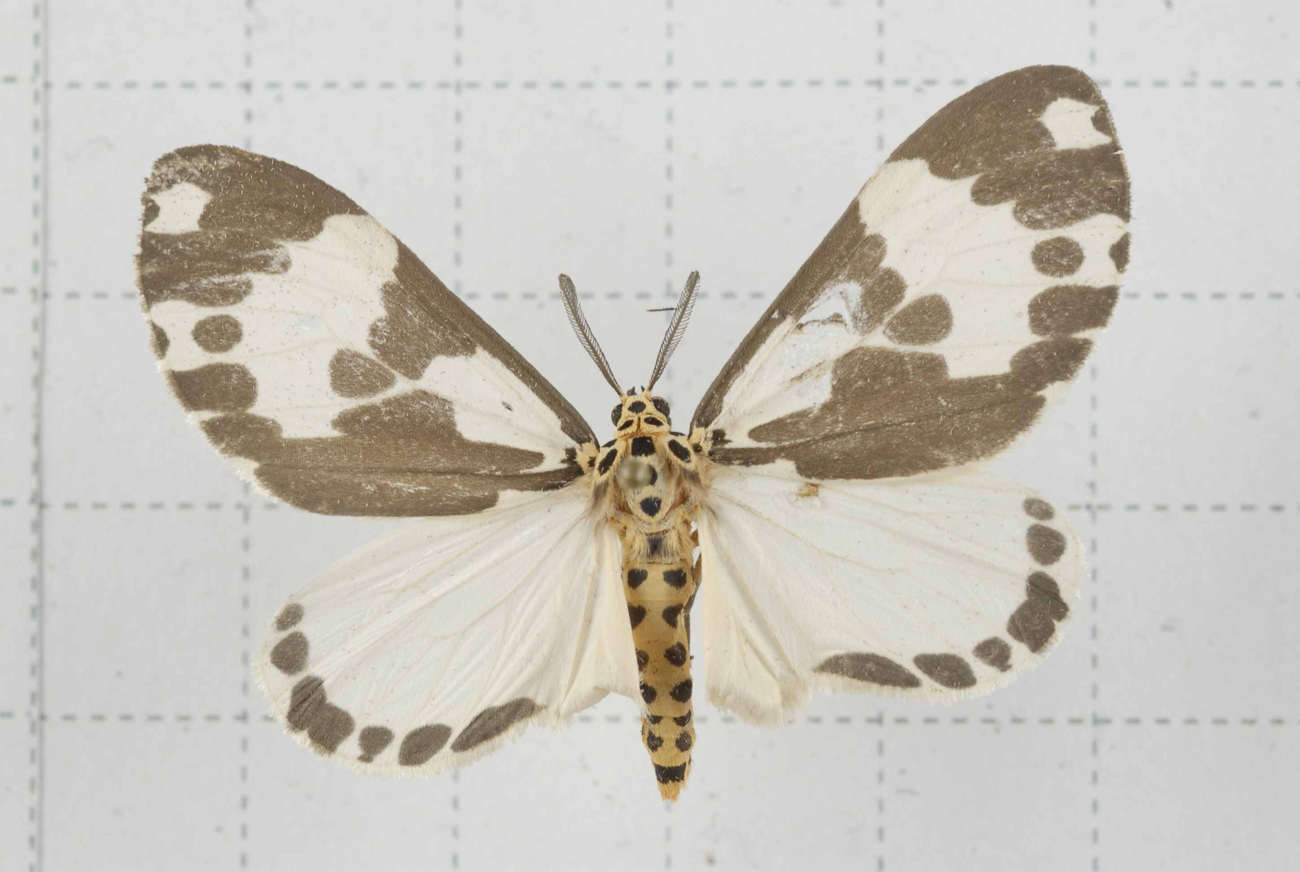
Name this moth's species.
Nyctemera carissima formosana
